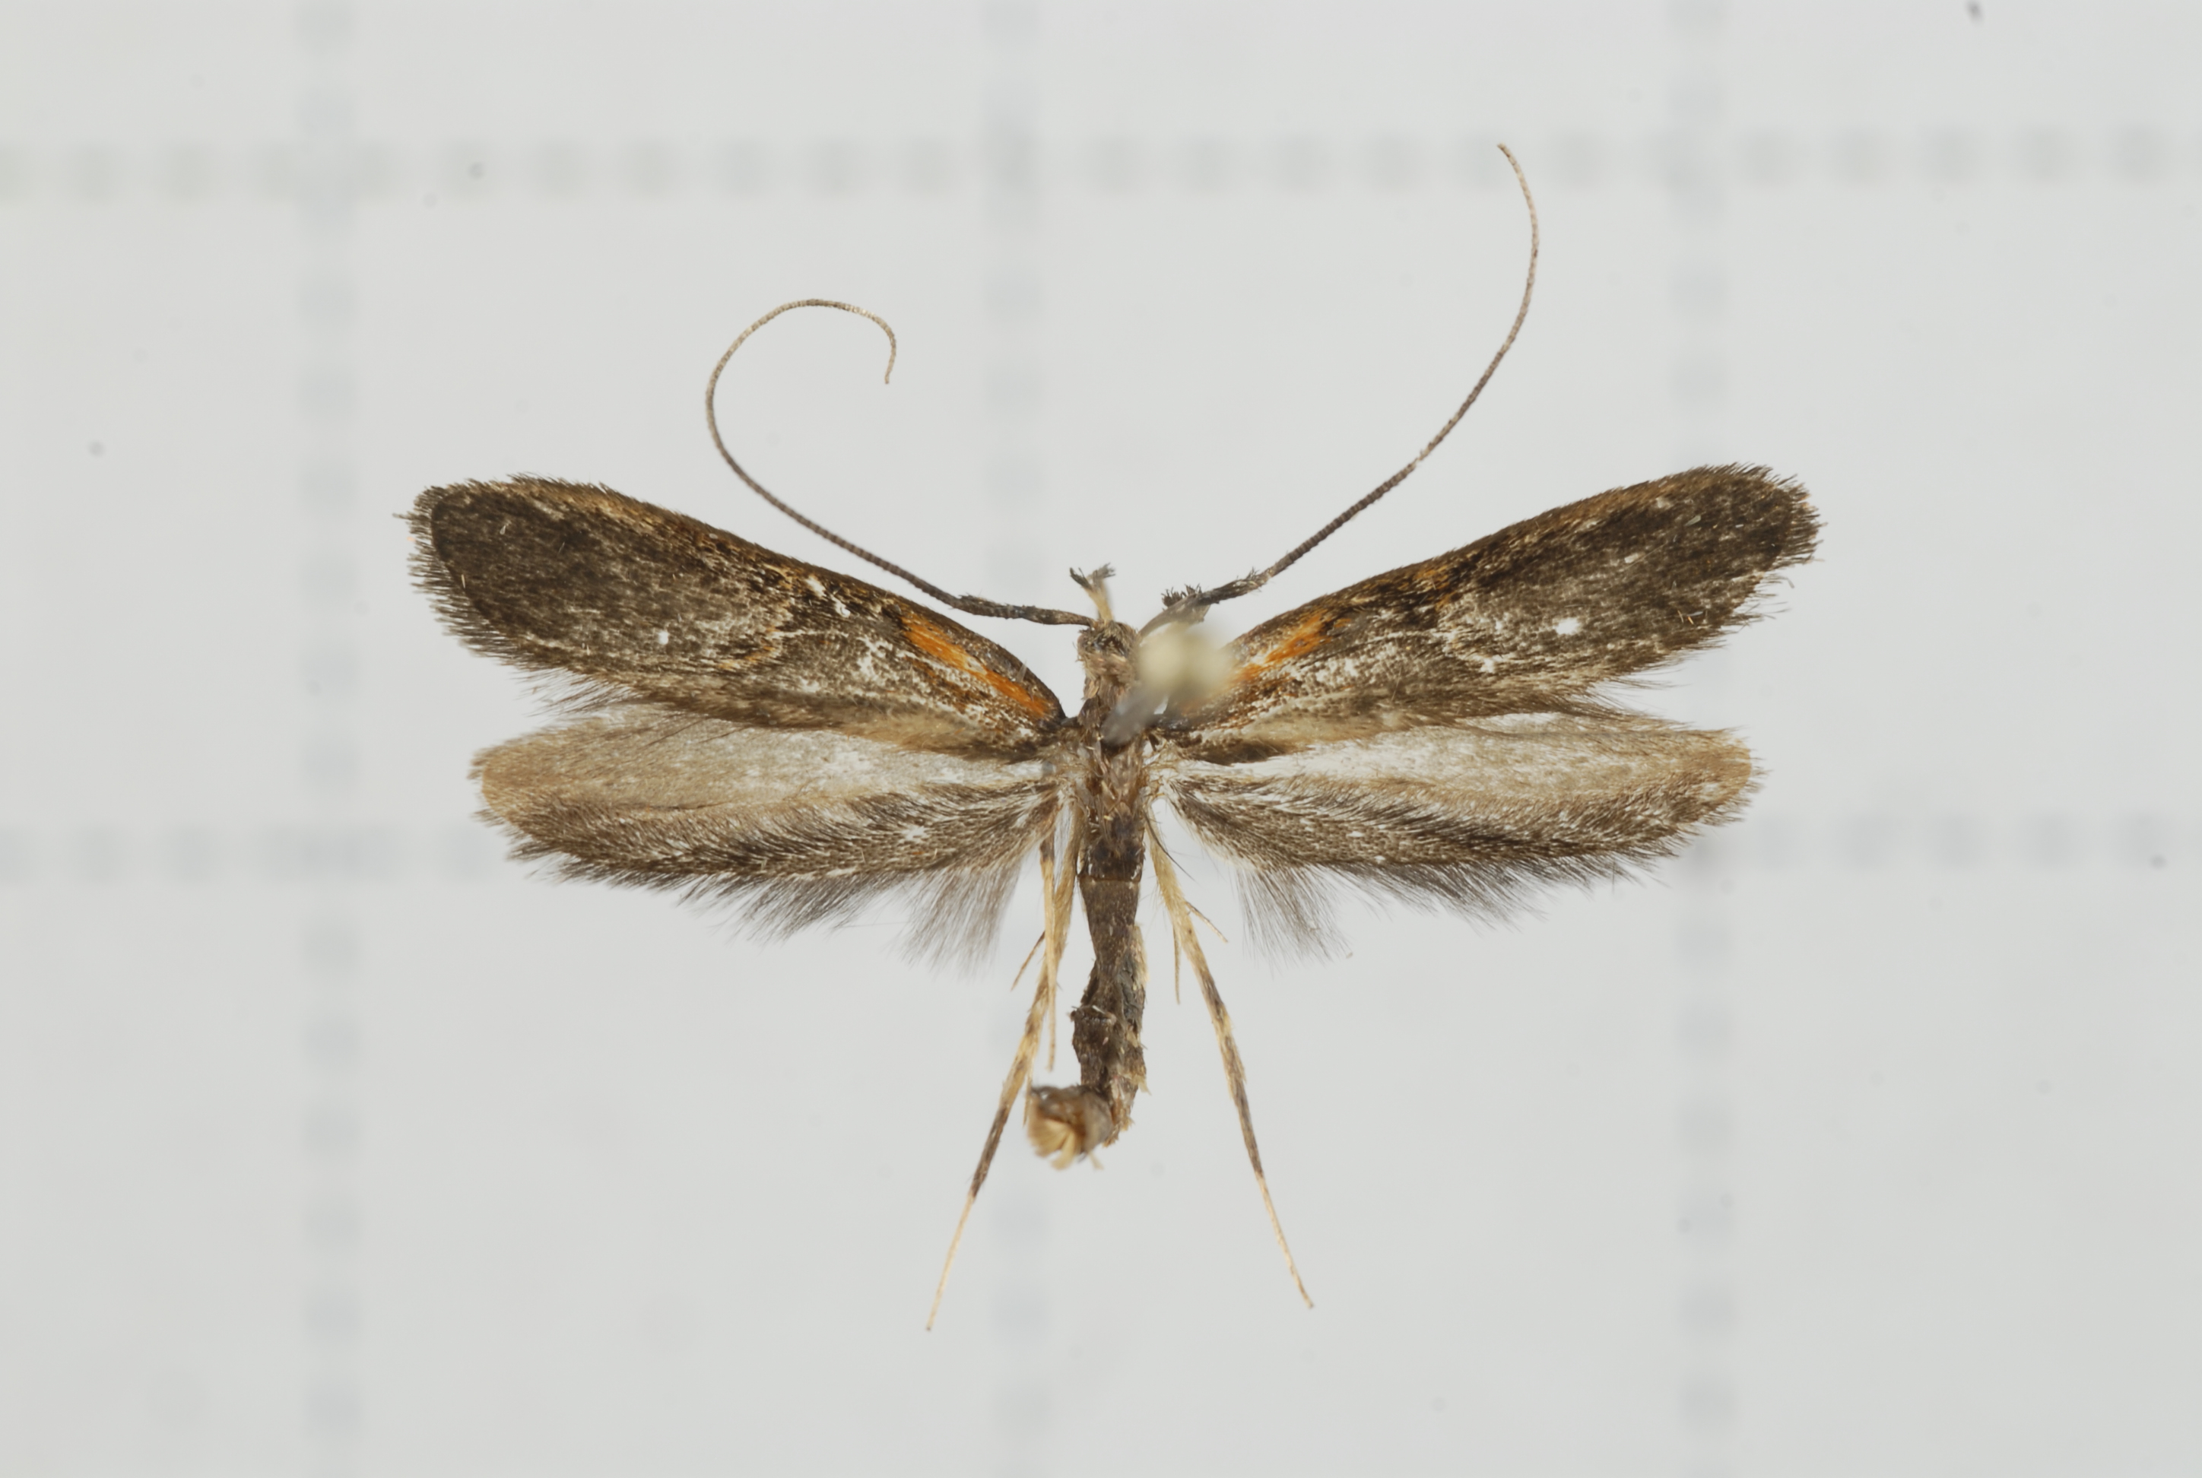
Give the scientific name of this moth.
Tisis mesozosta
